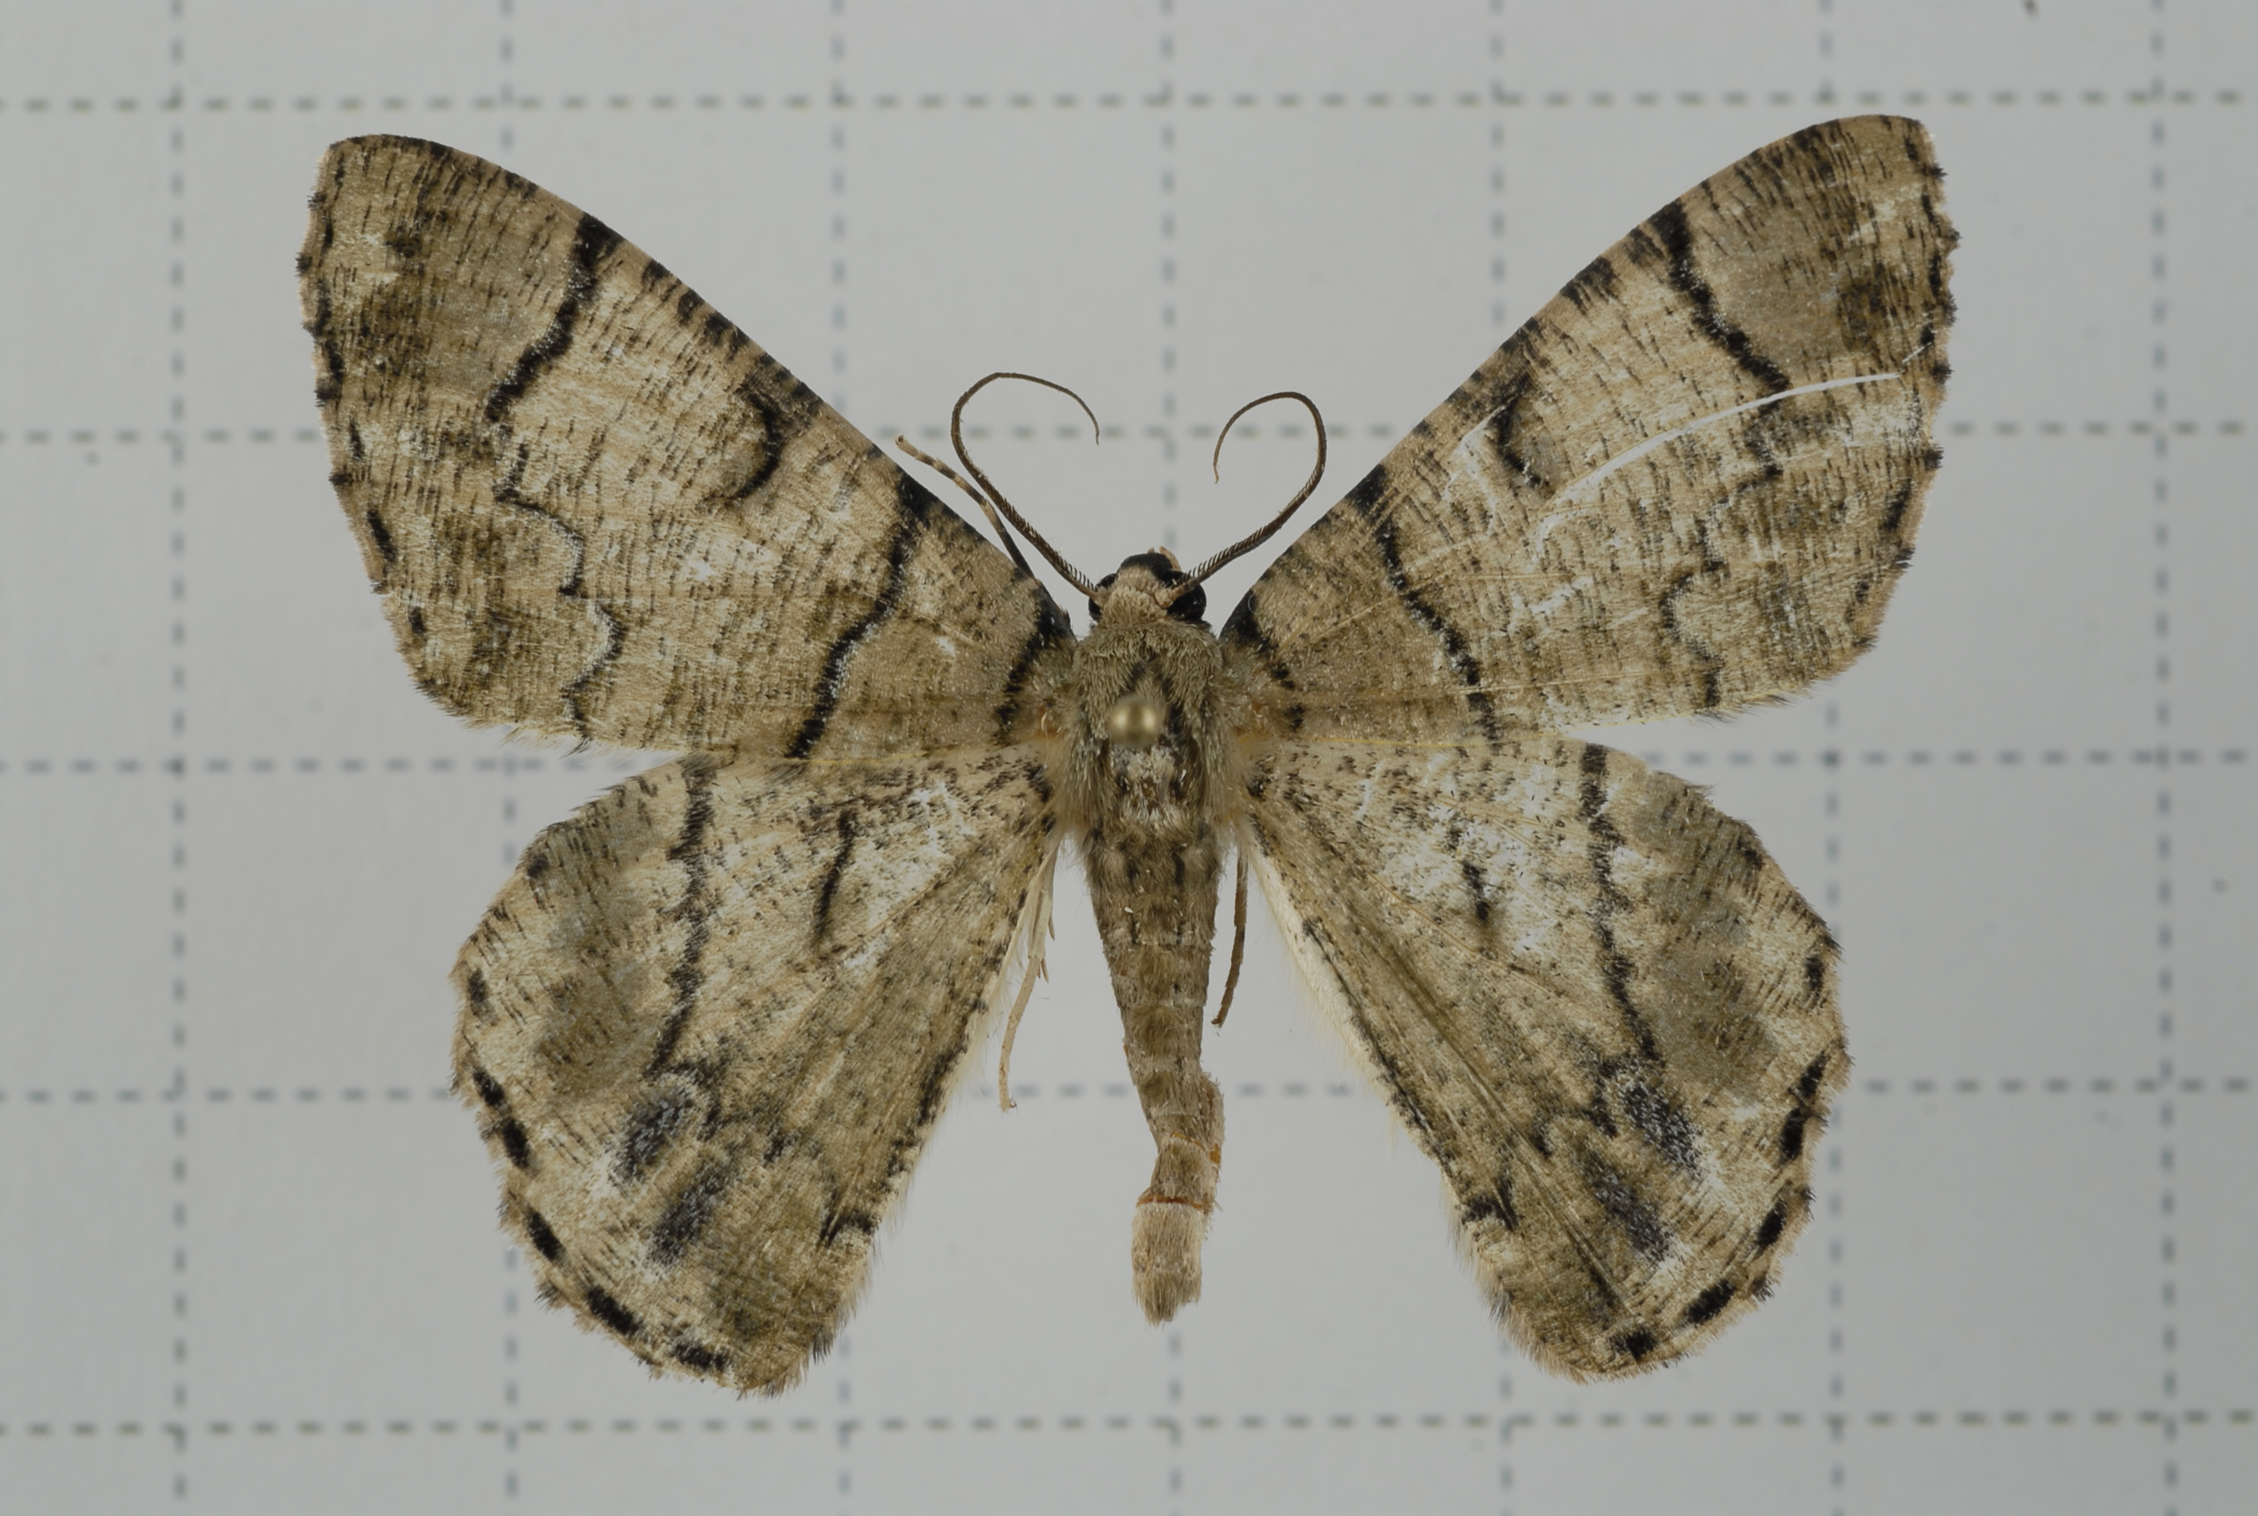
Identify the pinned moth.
Lophophelma iterans onerosus
